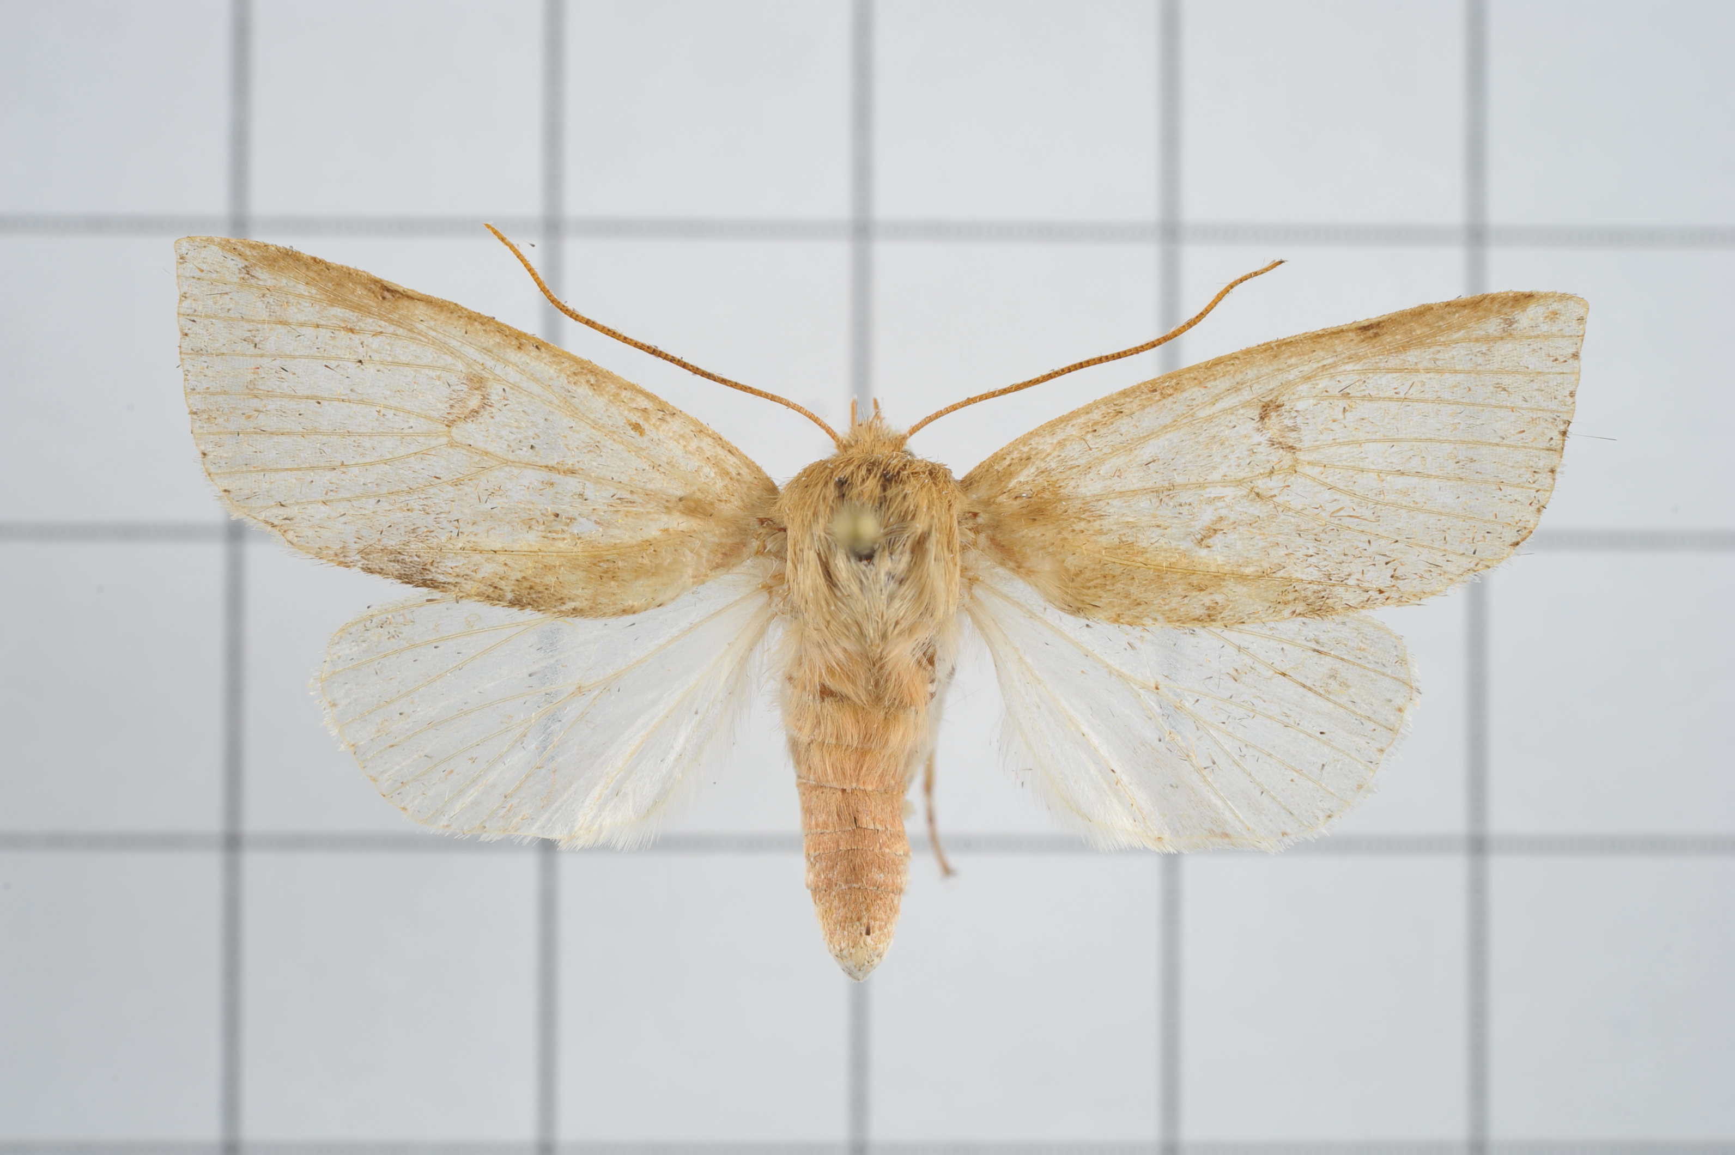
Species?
Tympanistes rubidorsalis
